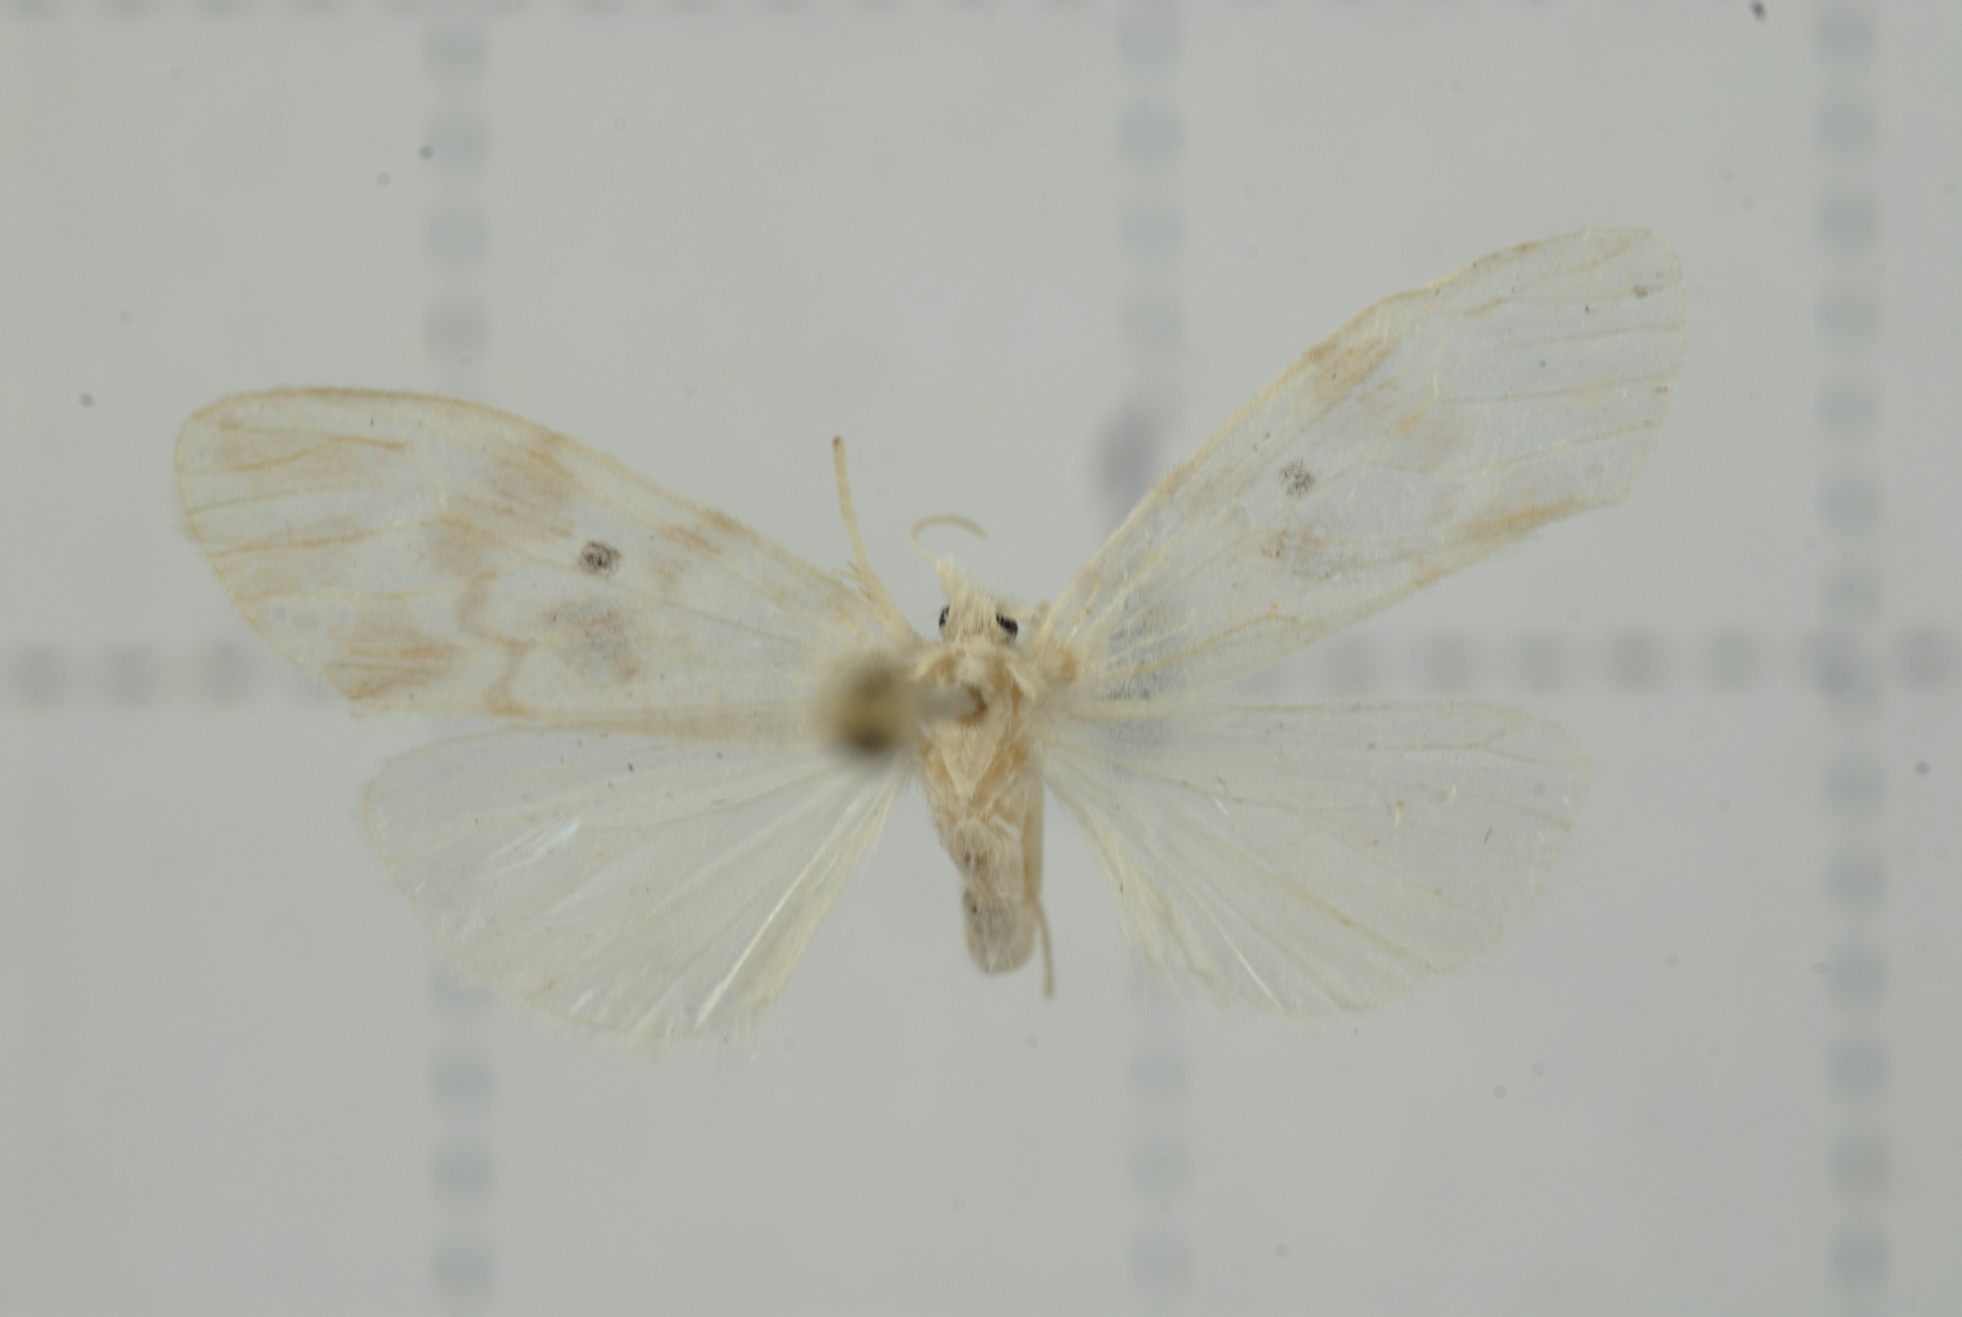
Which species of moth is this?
Nudaria ranruna
